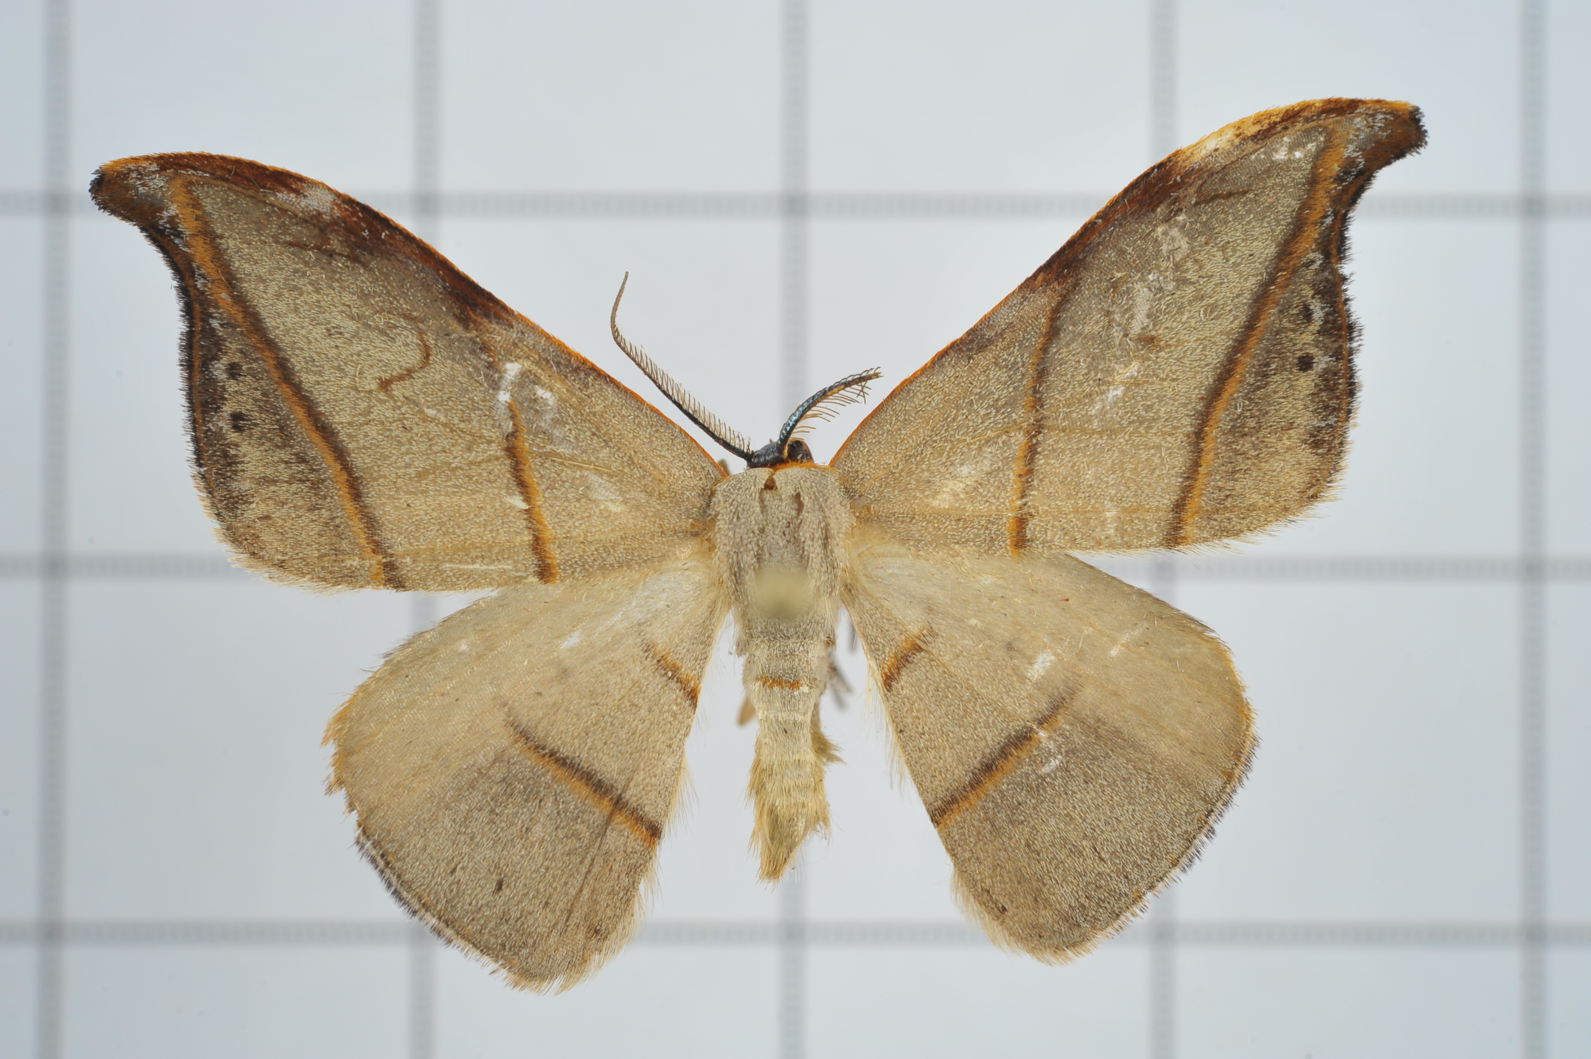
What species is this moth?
Nordstromia semililacina
